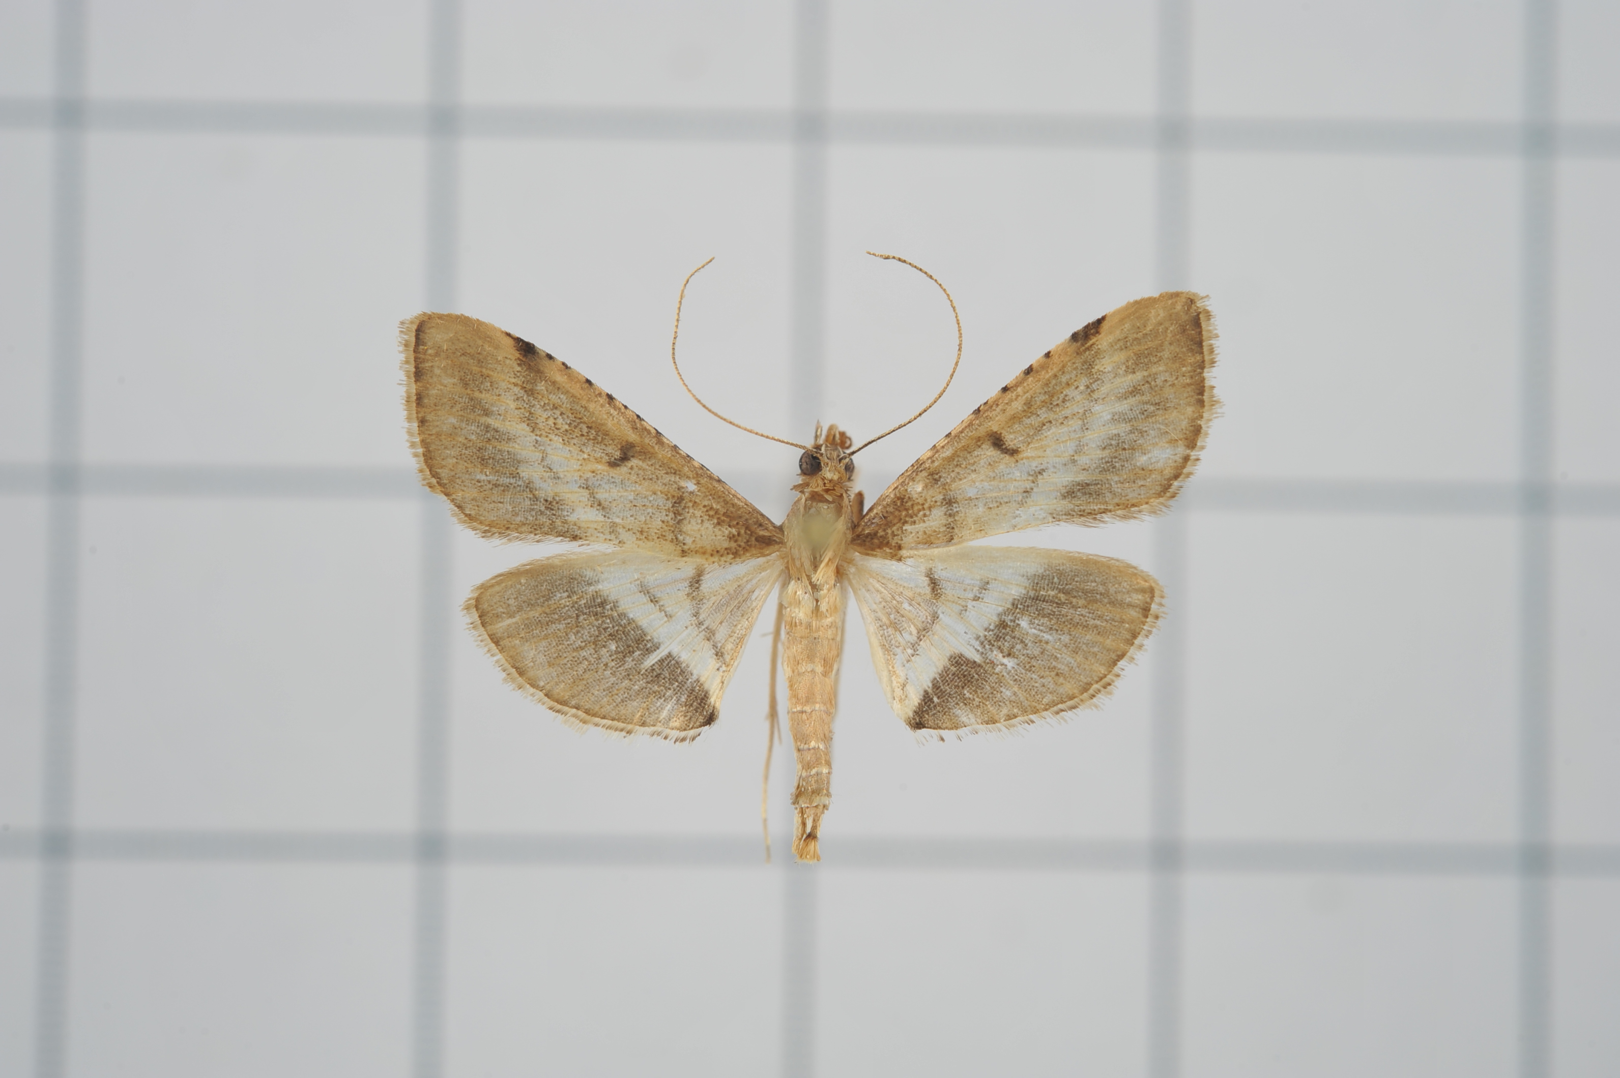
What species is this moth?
Cnaphalocrocis pilosa
